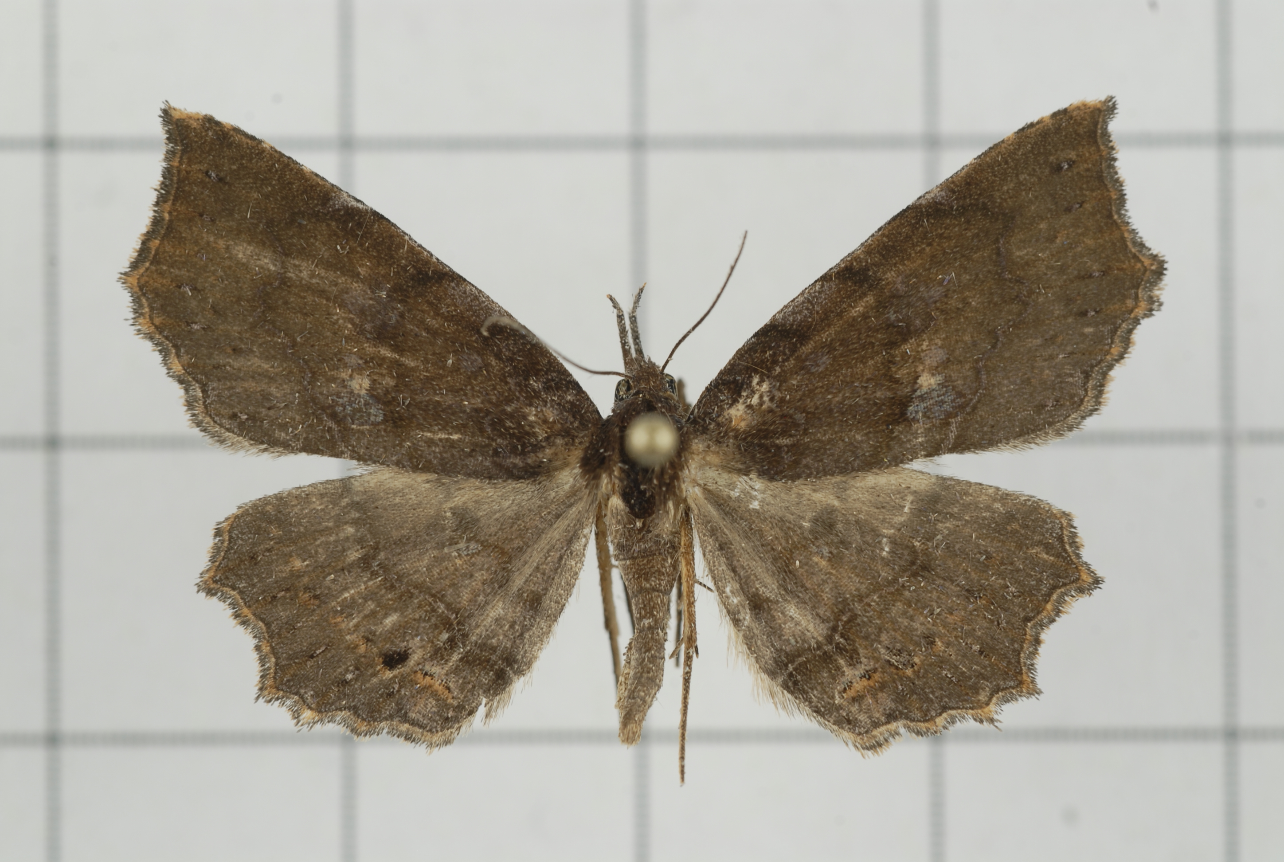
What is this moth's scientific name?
Eutrogia morosa
